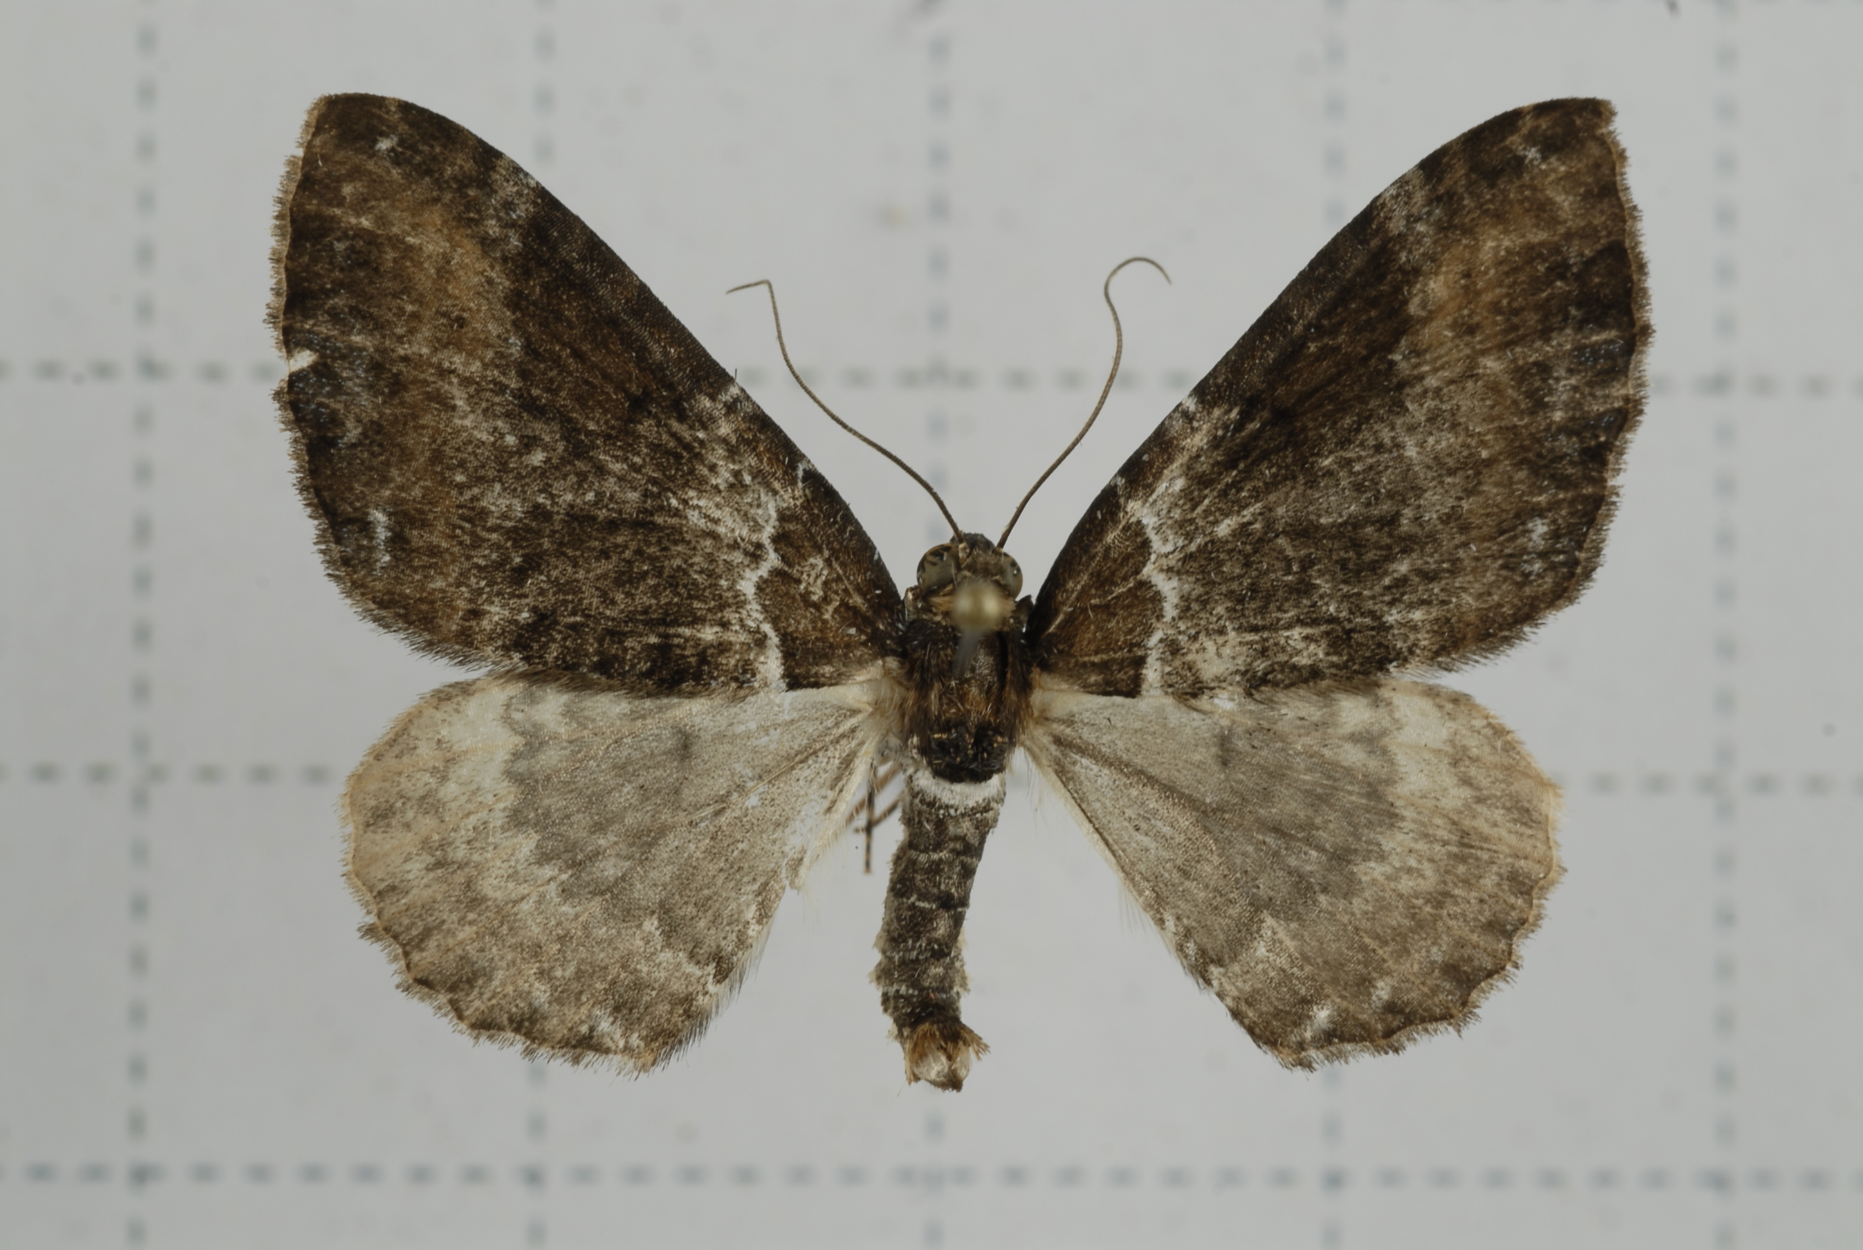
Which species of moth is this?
Melanthia catenaria mesozona
